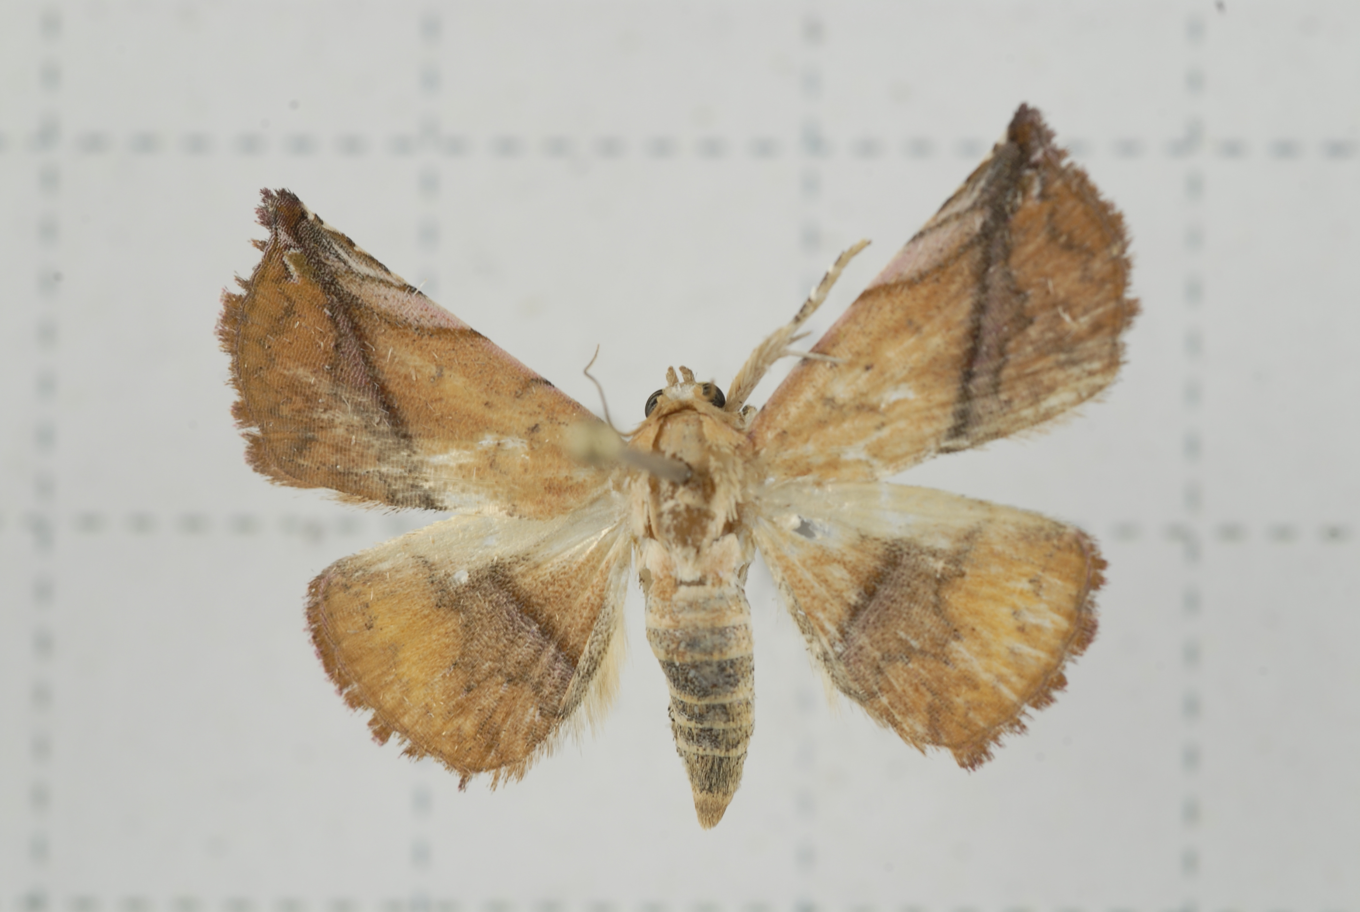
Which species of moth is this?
Eublemma quadrapex
